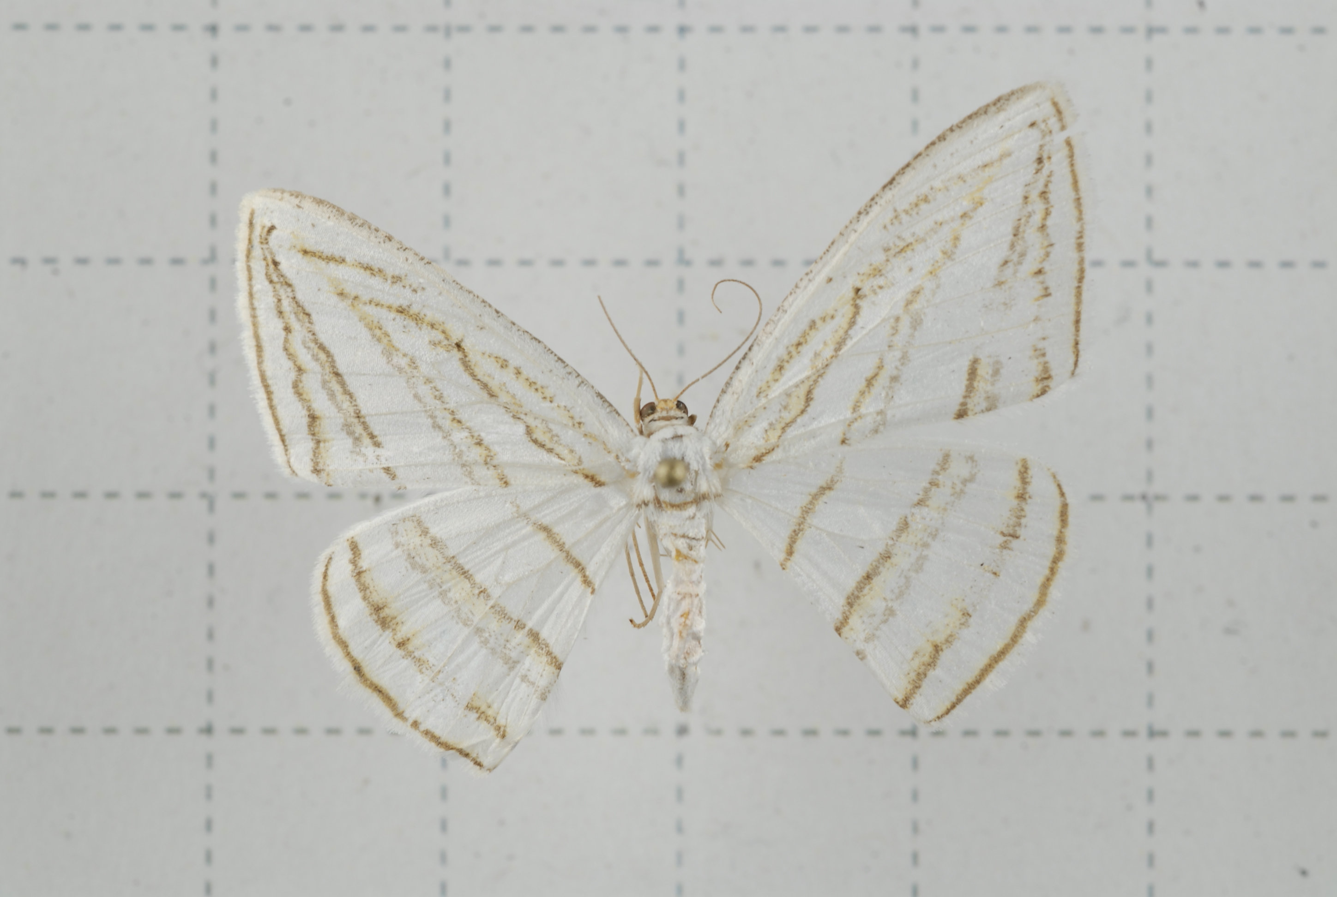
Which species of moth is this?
Orthocabera sericea sericea
